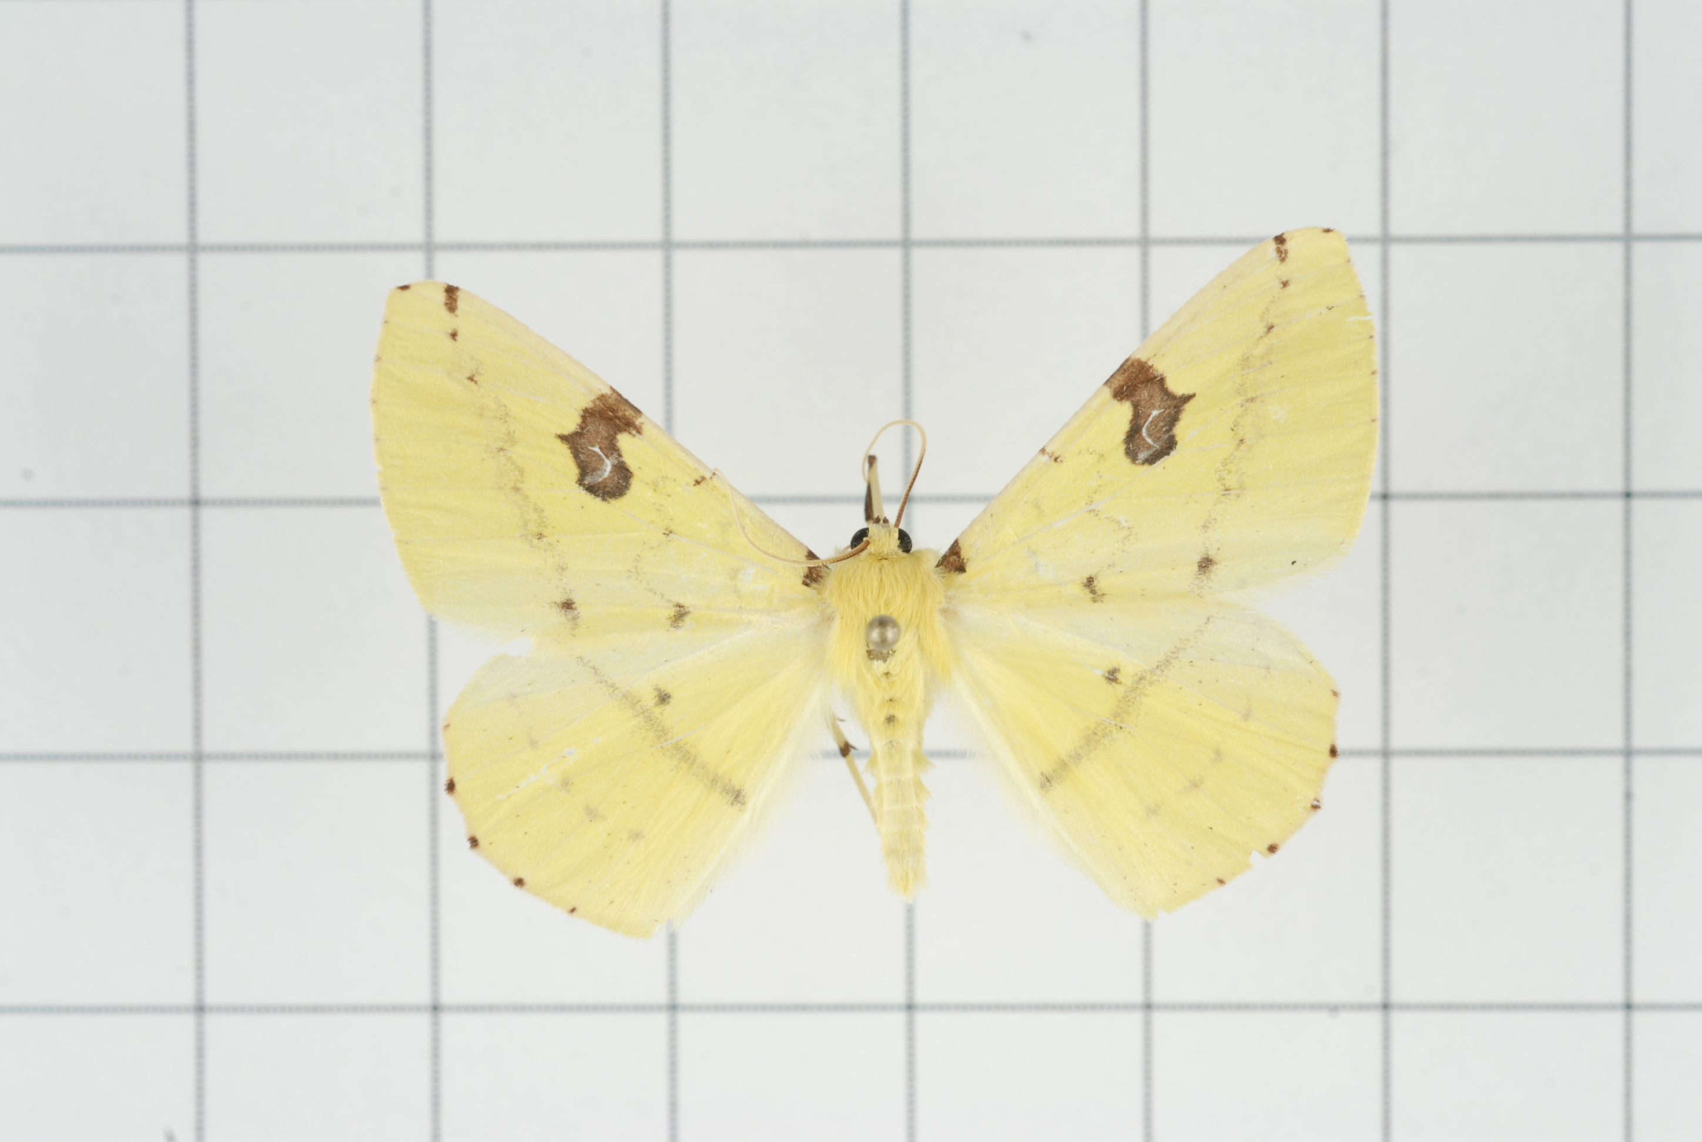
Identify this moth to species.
Opisthograptis punctilineata
